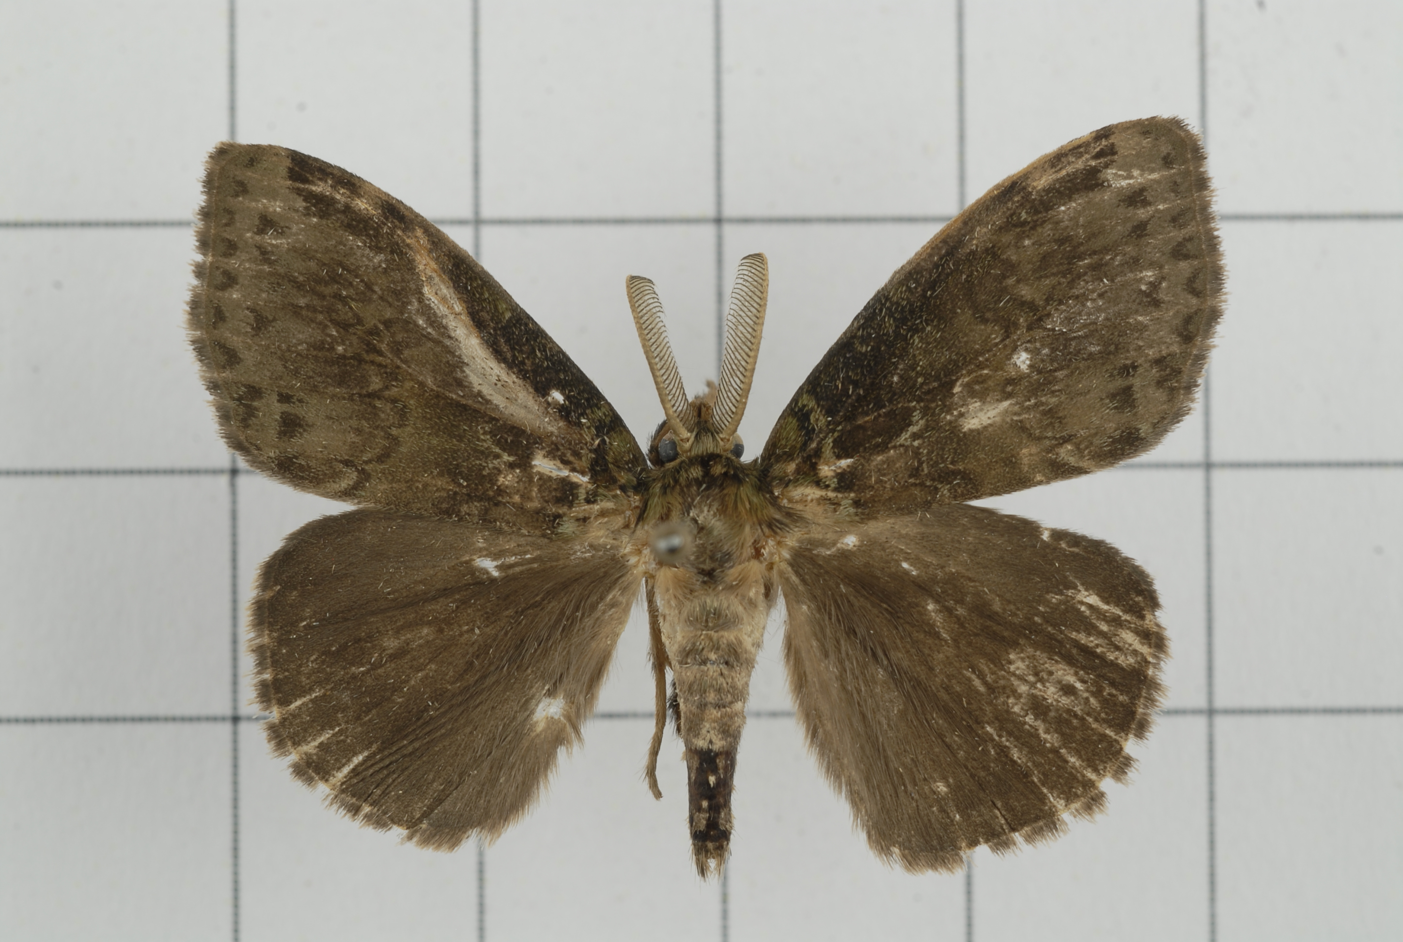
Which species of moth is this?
Ilema olivacea
